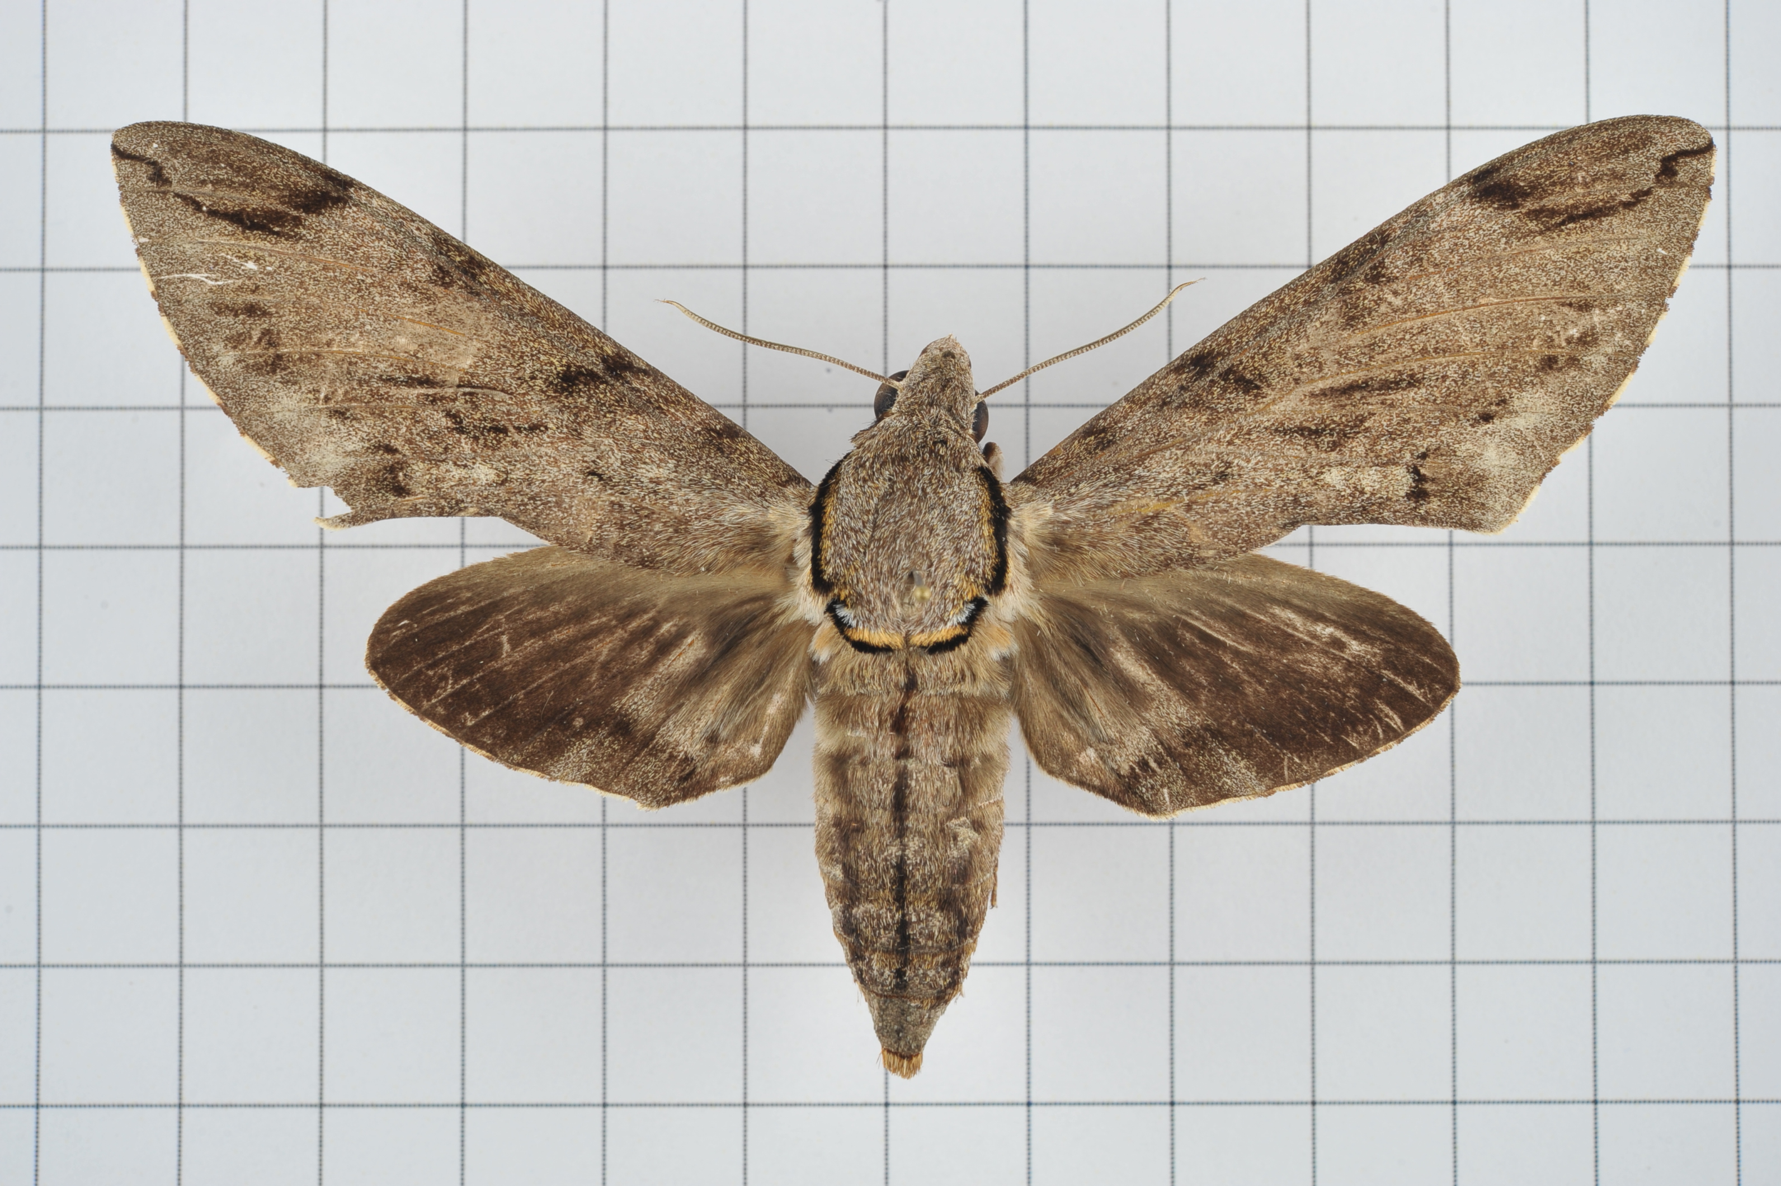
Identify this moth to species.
Psilogramma increta
